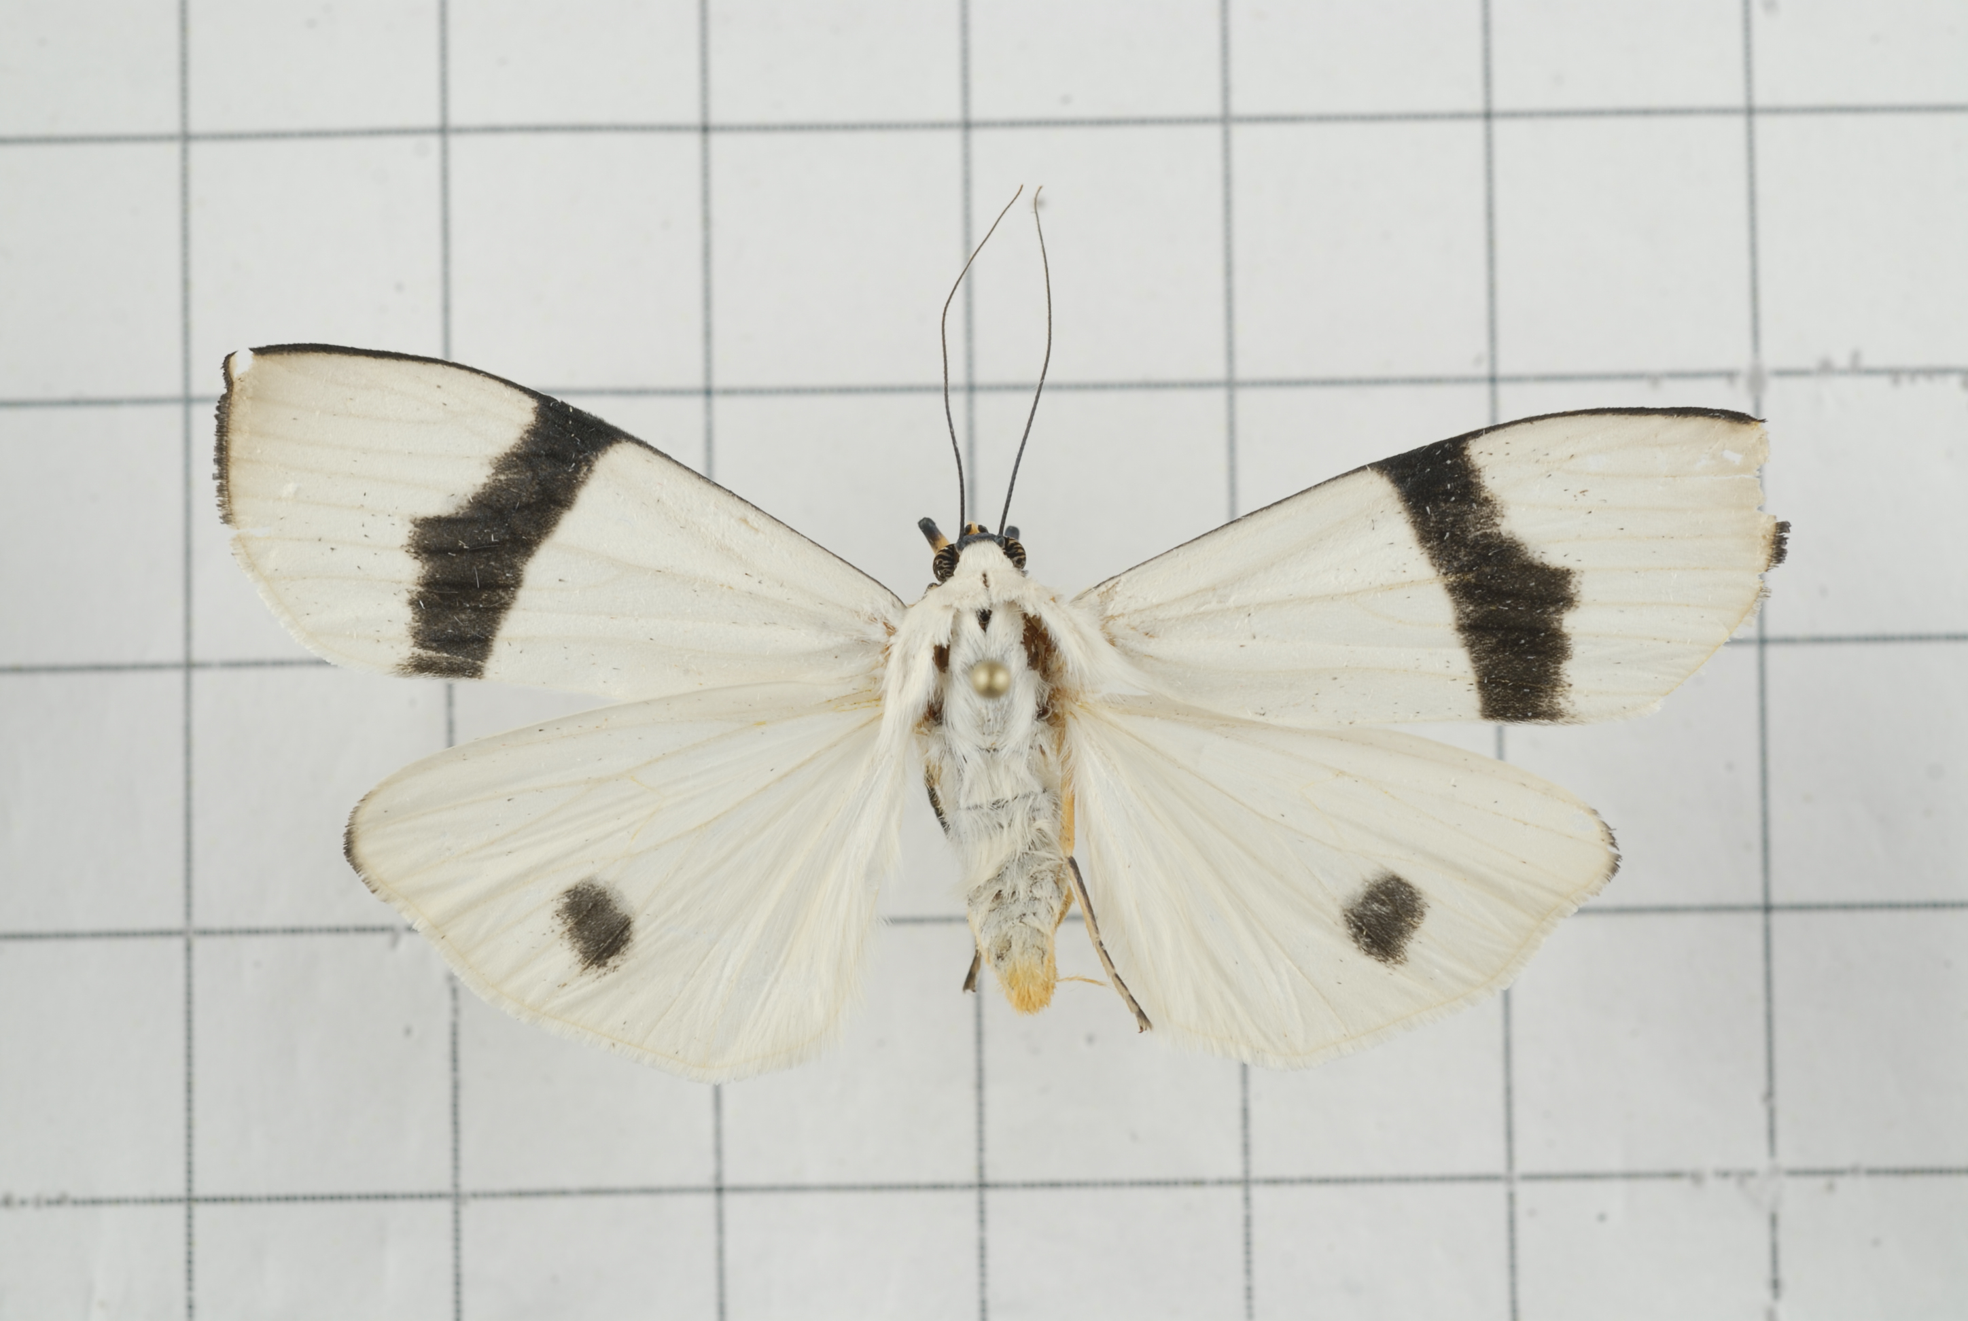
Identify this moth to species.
Vamuna alboluteora
